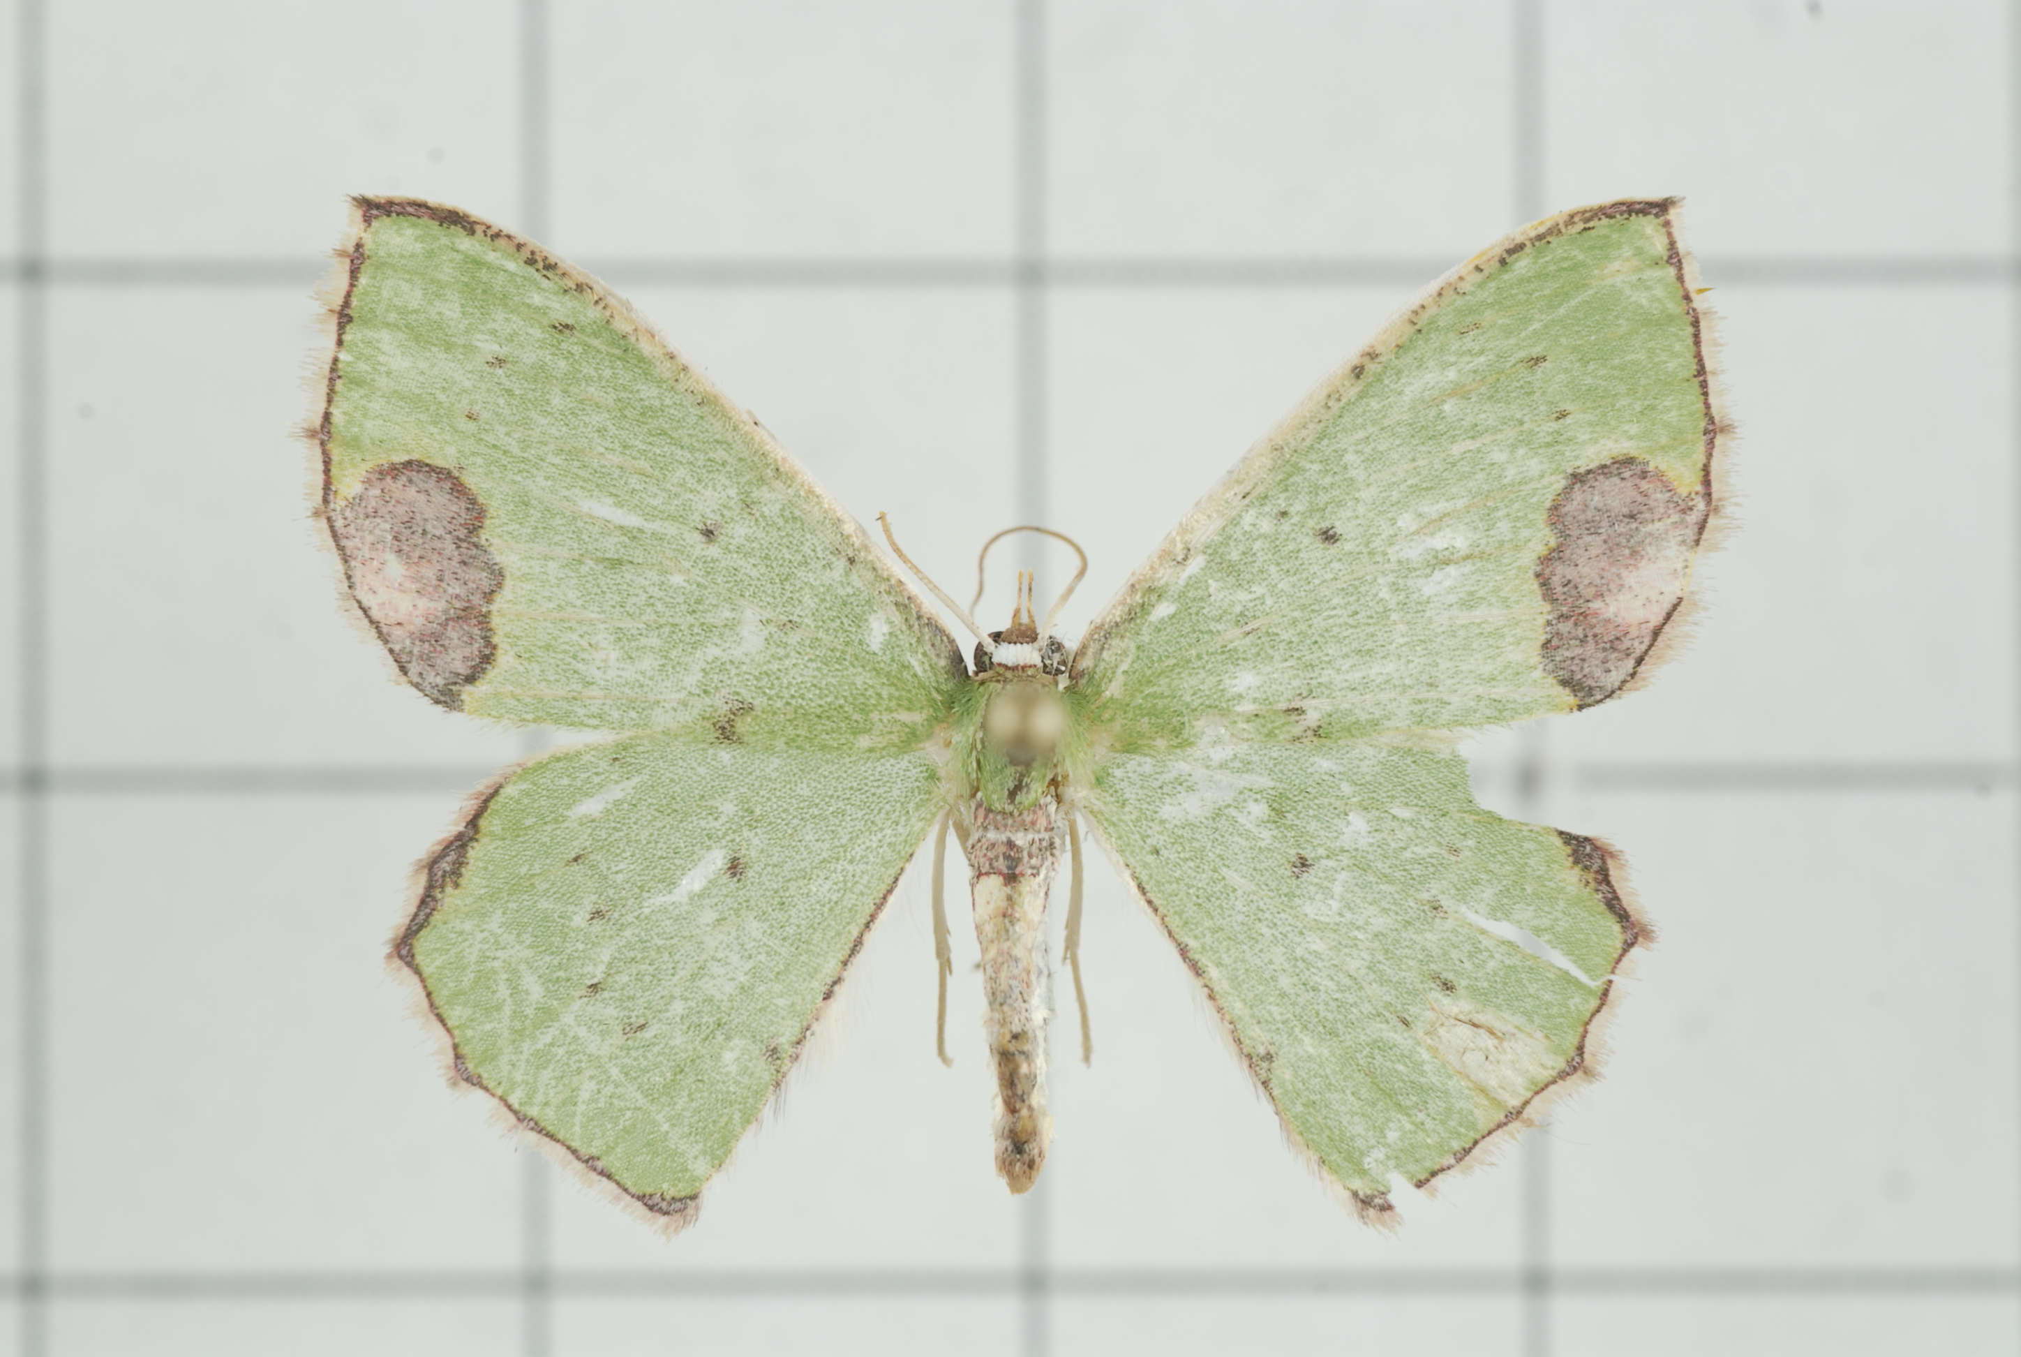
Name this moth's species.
Spaniocentra hollowayi
